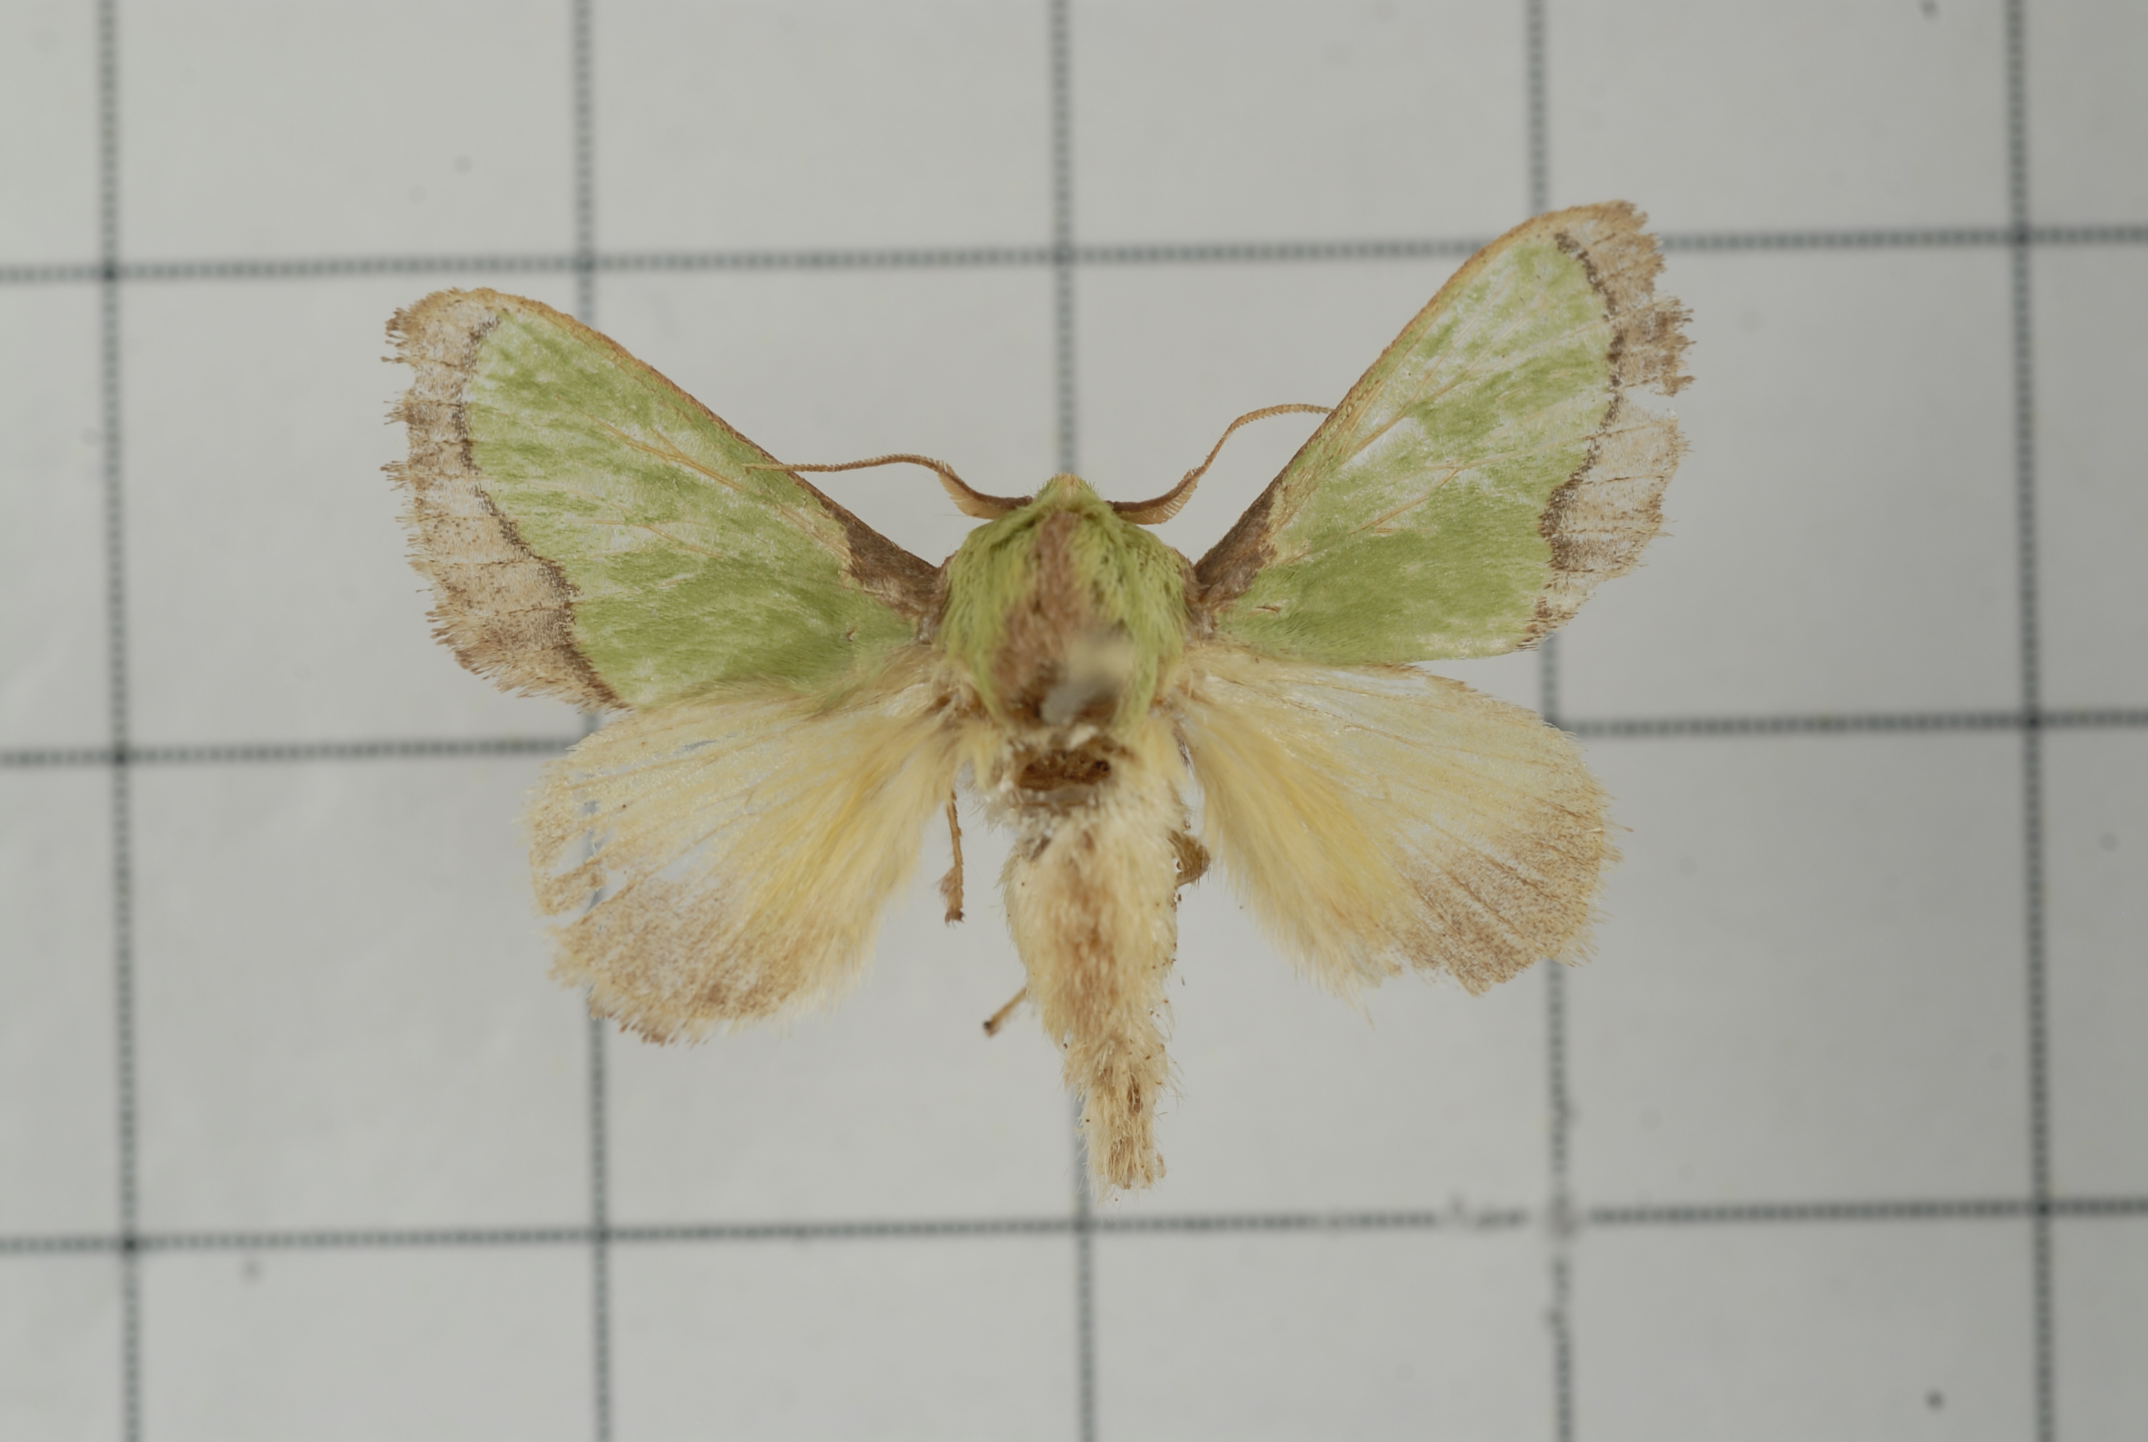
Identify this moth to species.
Parasa shirakii
